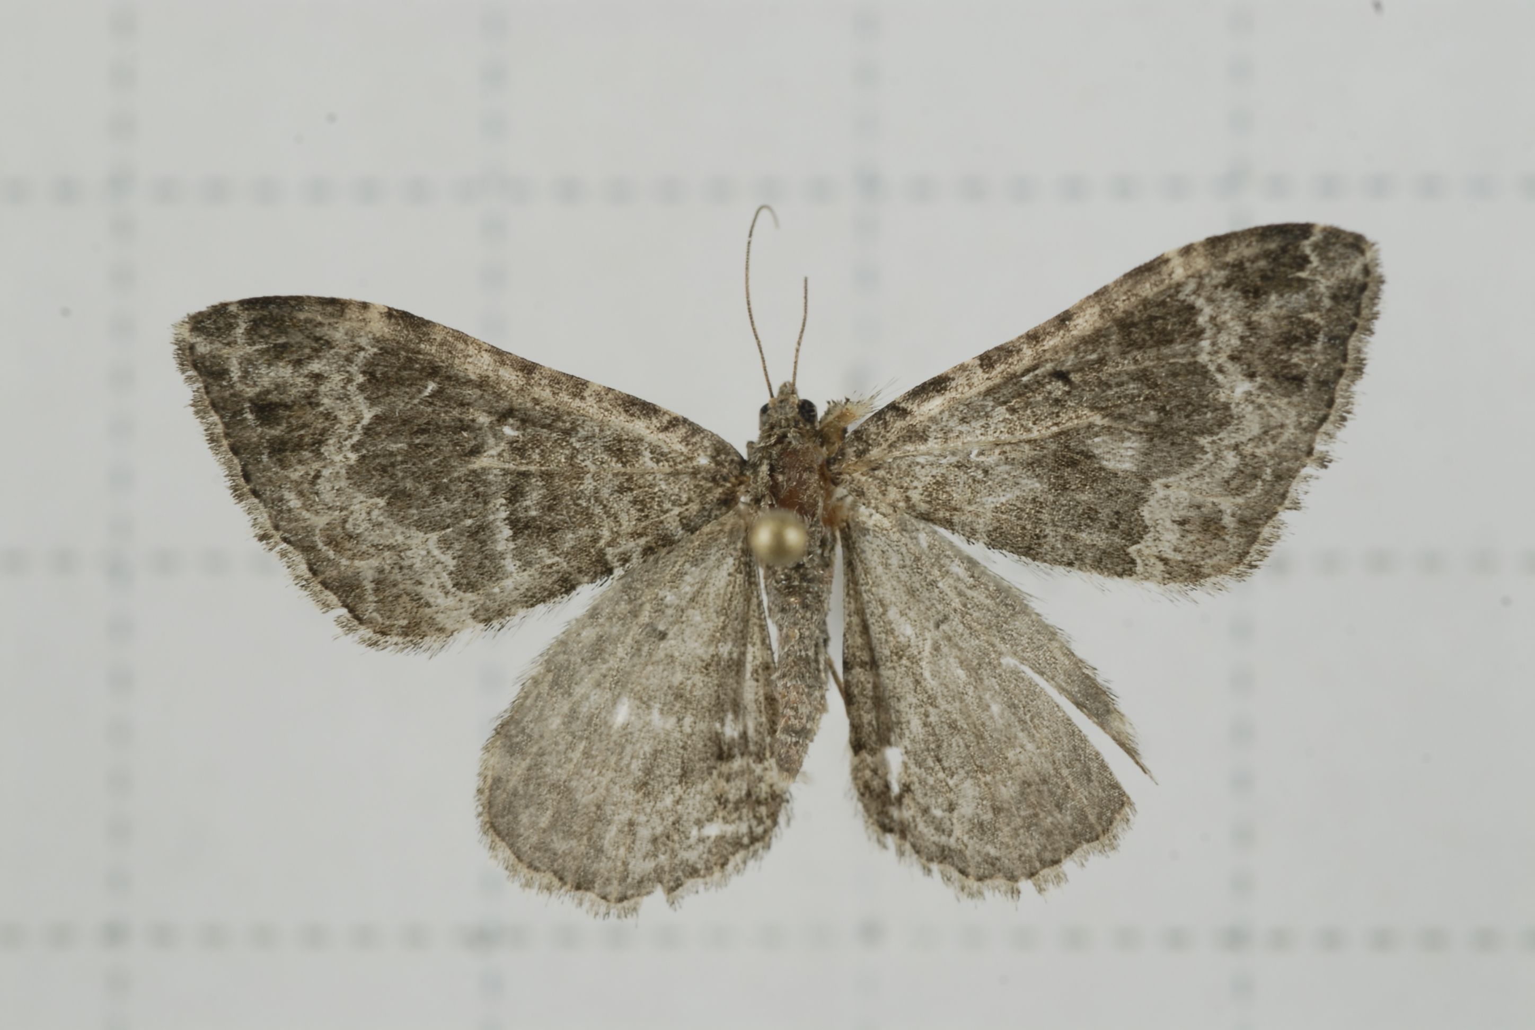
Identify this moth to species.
Xanthorhoe saturata
